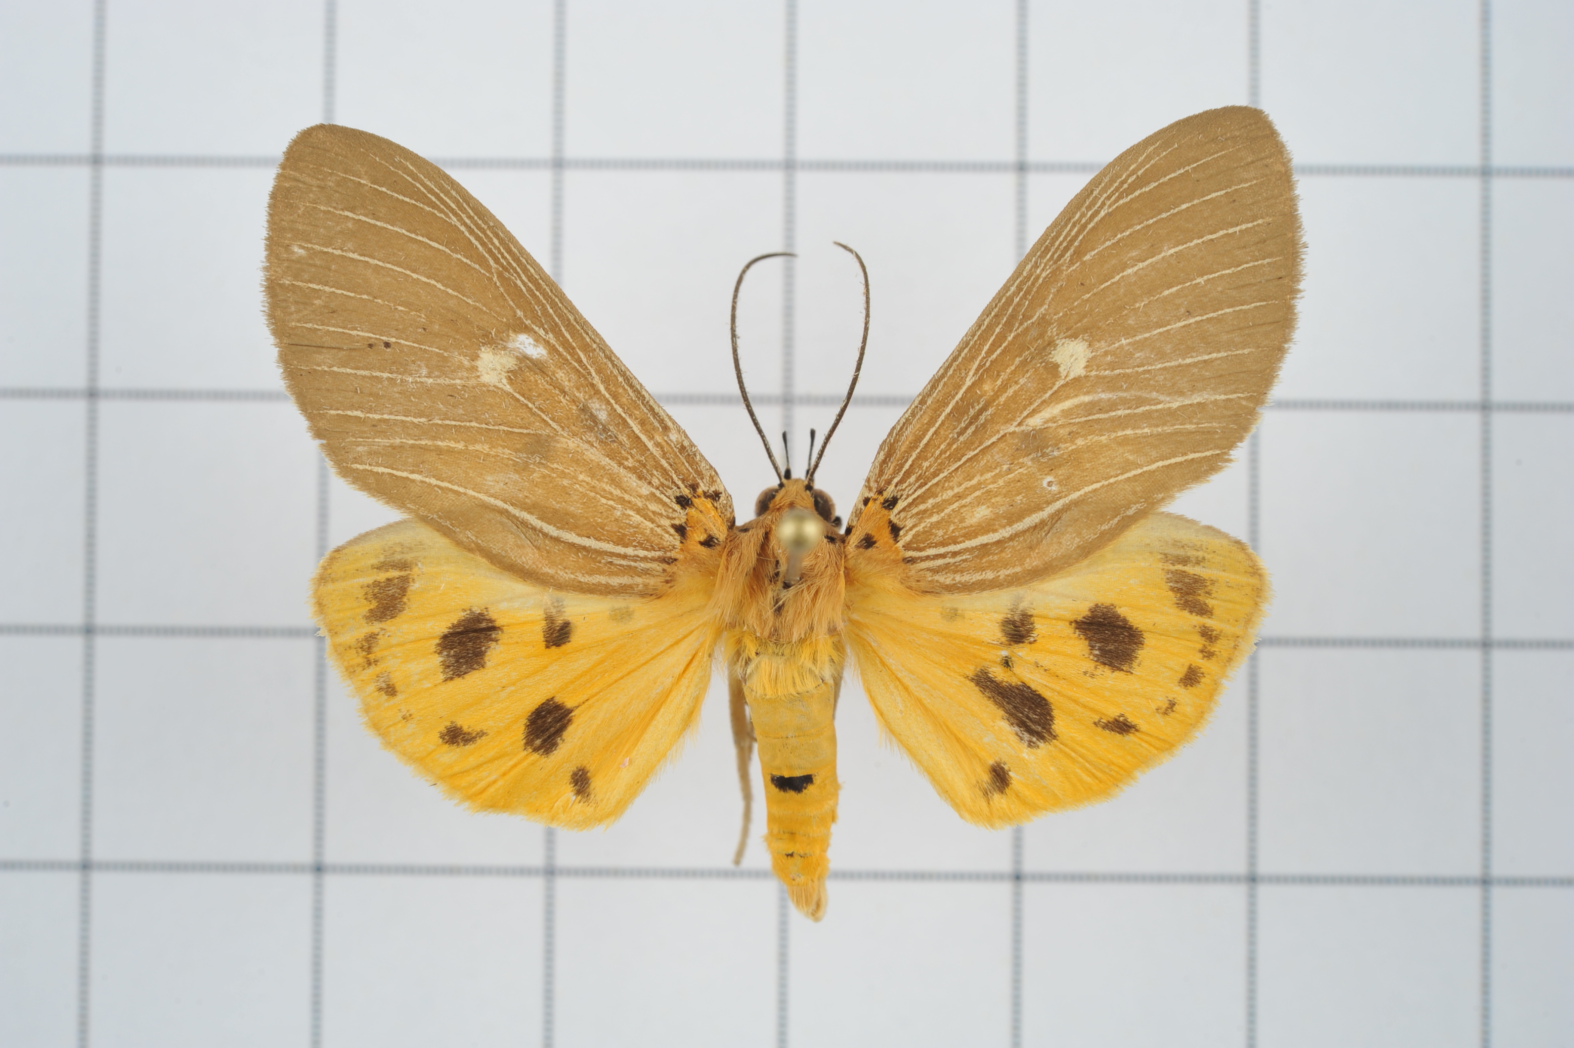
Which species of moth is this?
Asota caricae
